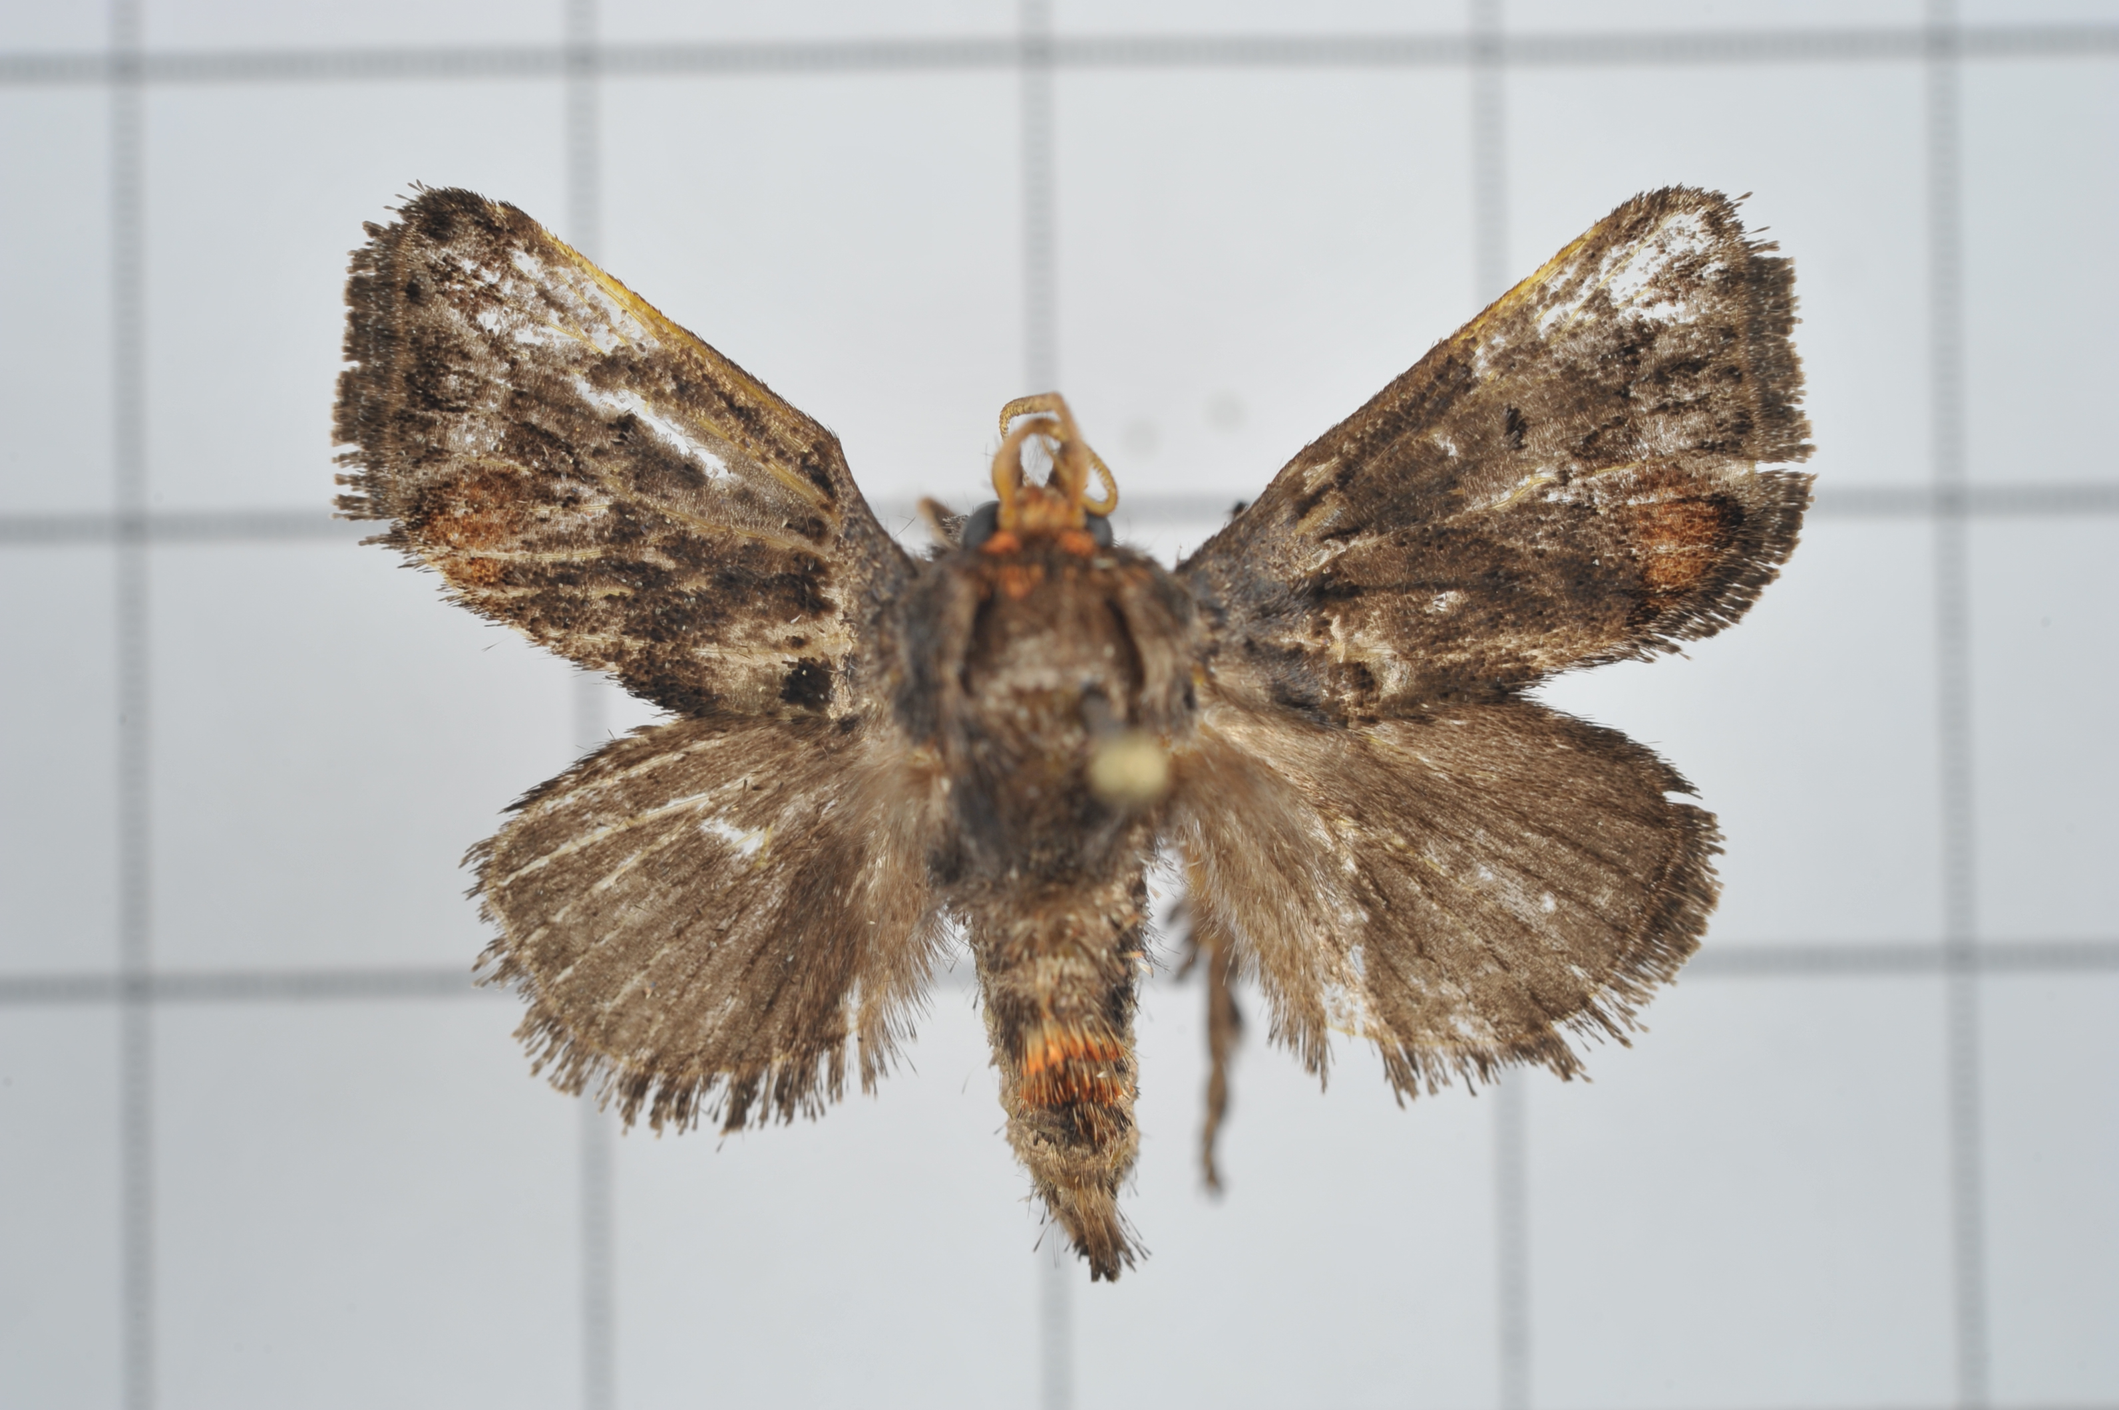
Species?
Iraga rugosa
